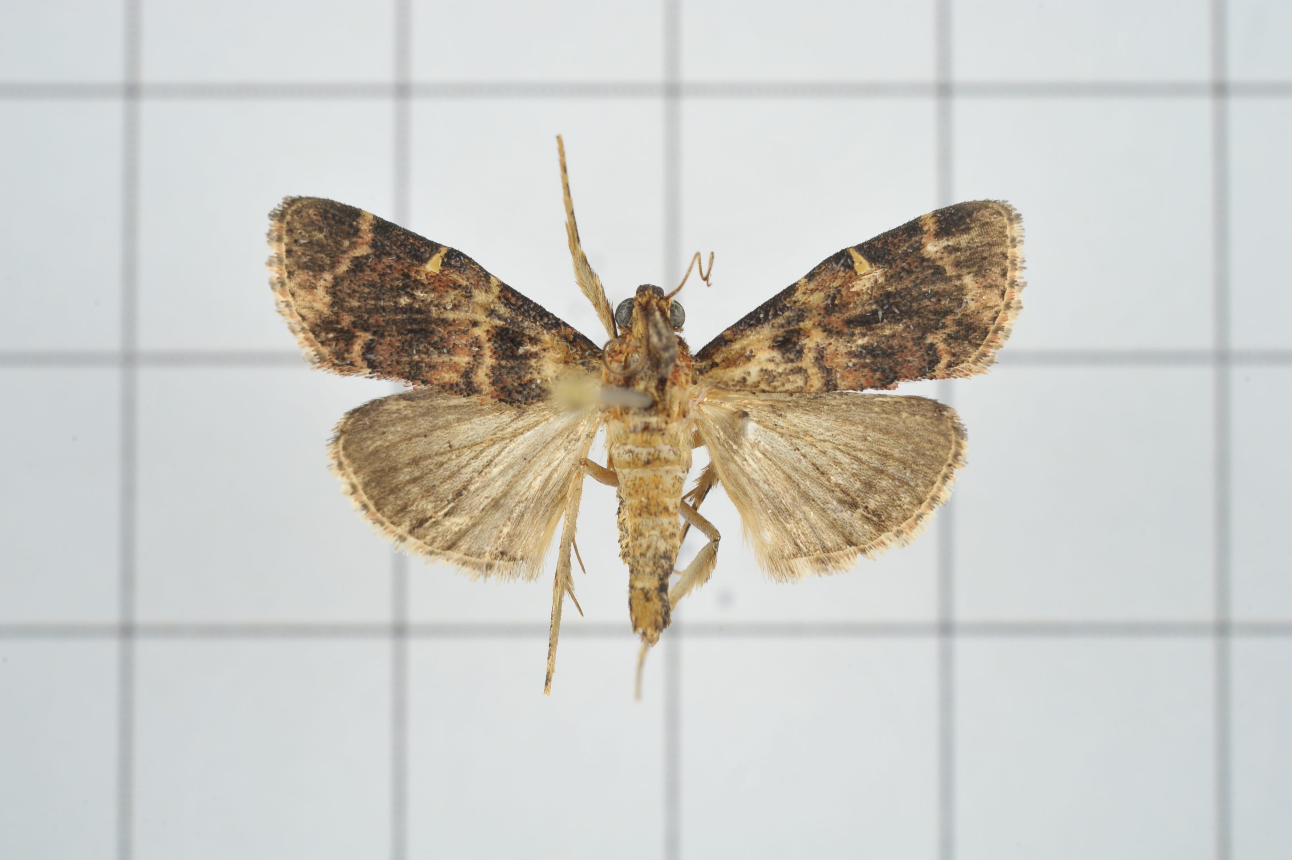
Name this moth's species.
Orthaga olivacea
